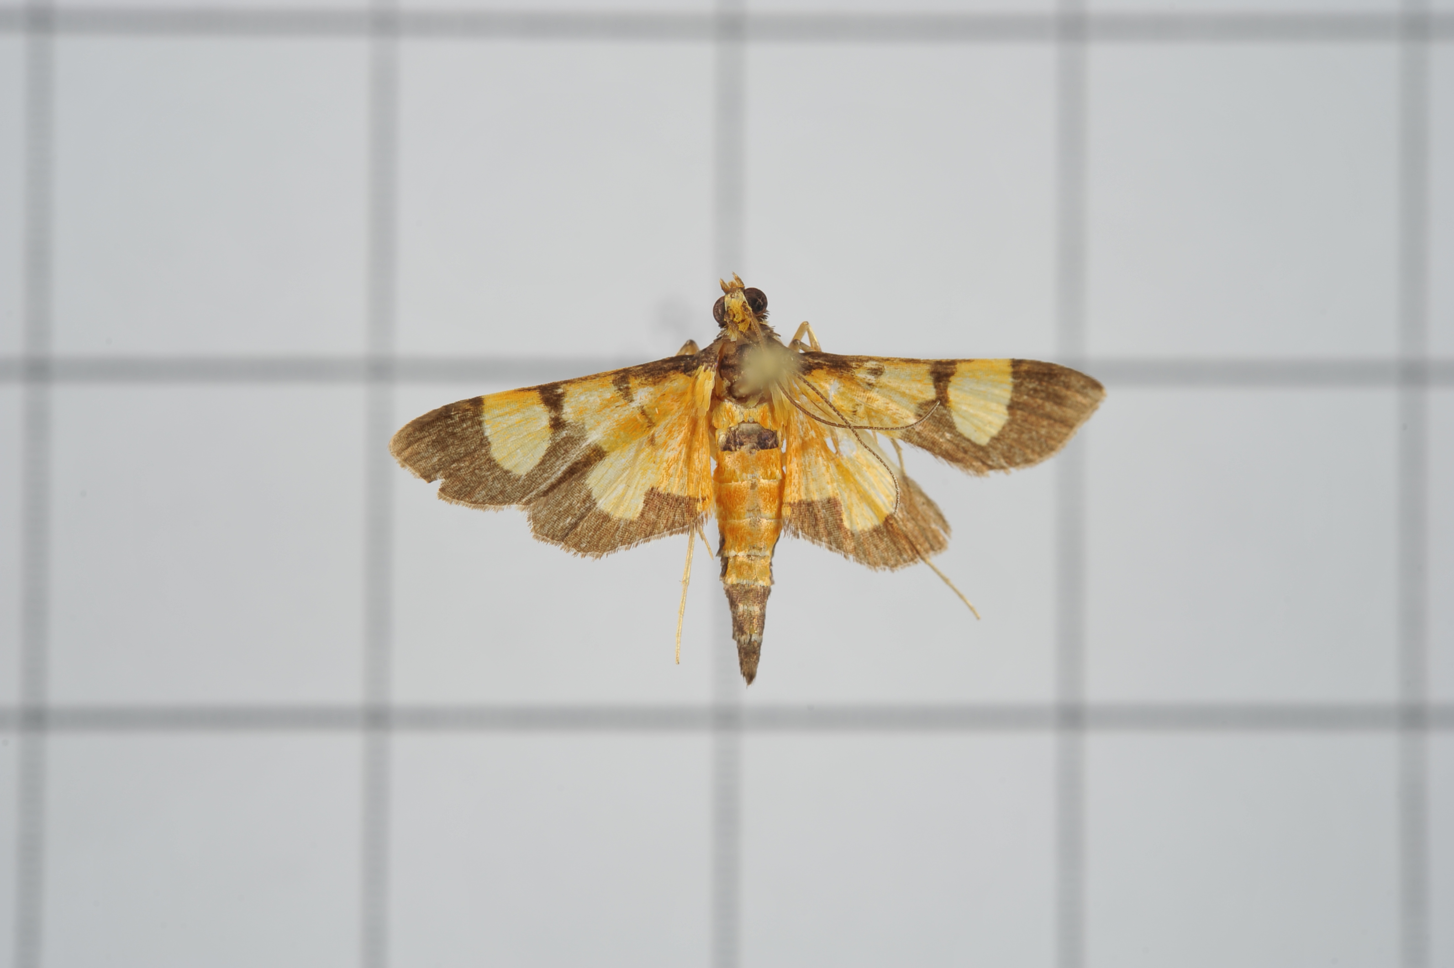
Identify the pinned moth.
Aethaloessa calidalis tiphalis
